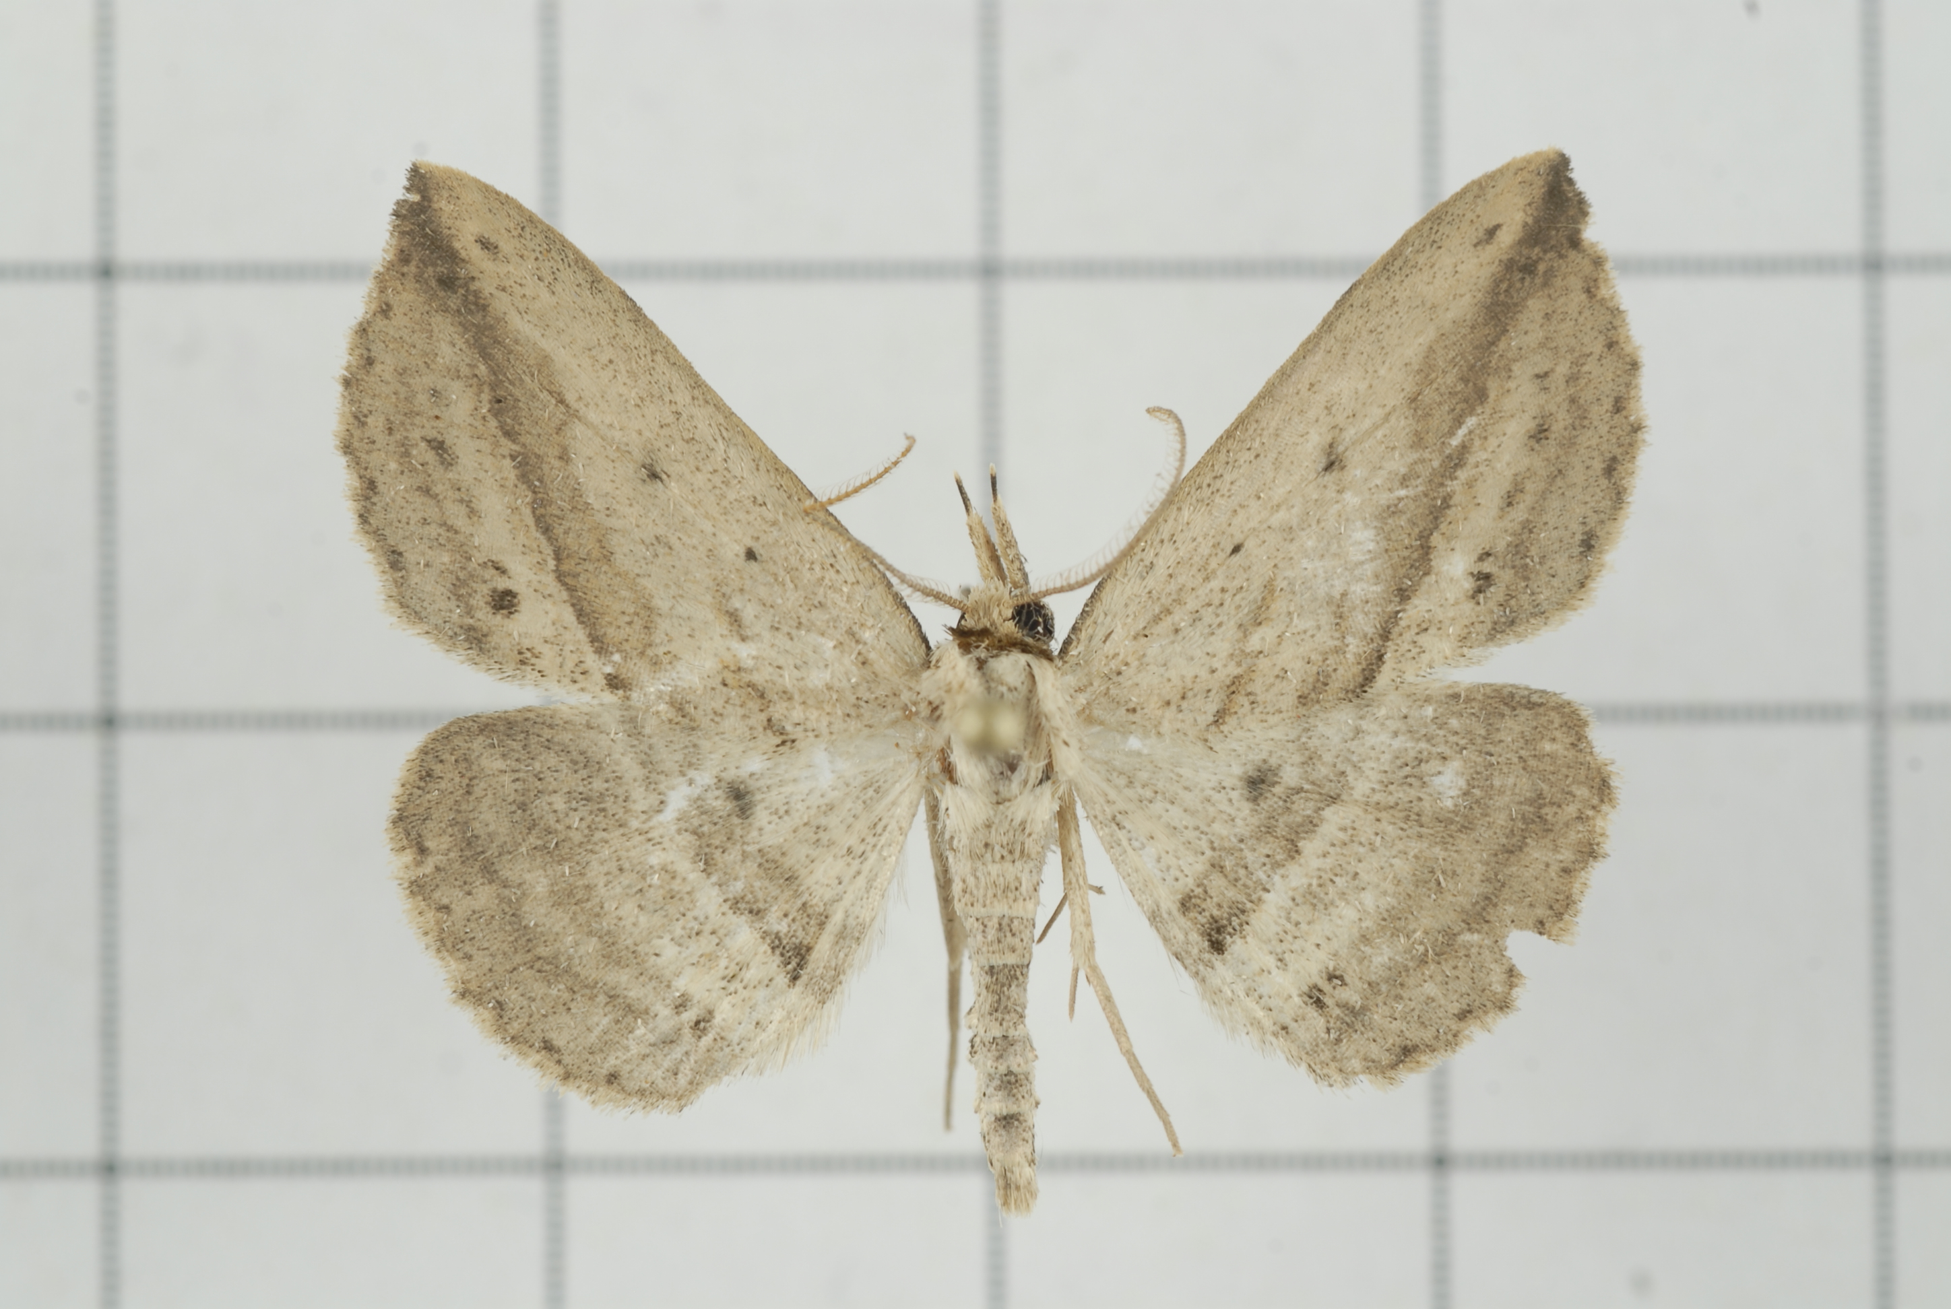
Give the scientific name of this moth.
Carsina kanshireiensis
